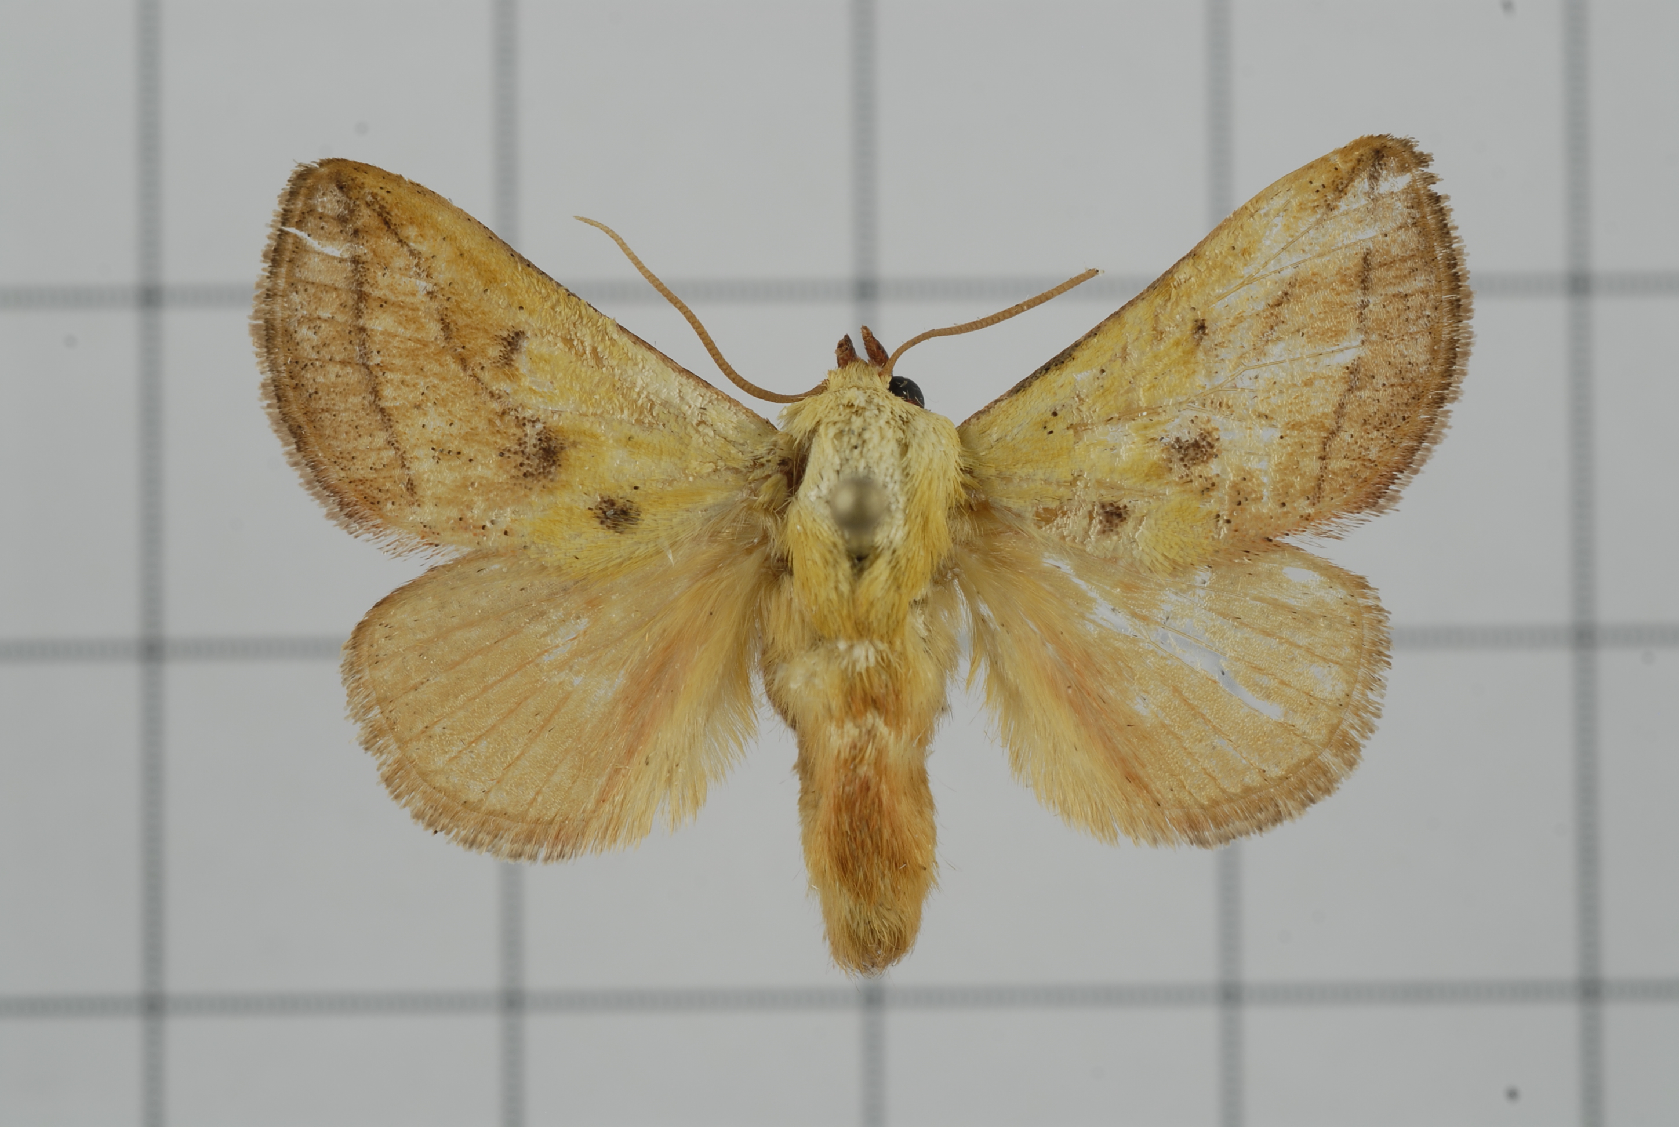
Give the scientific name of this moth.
Monema rubriceps
